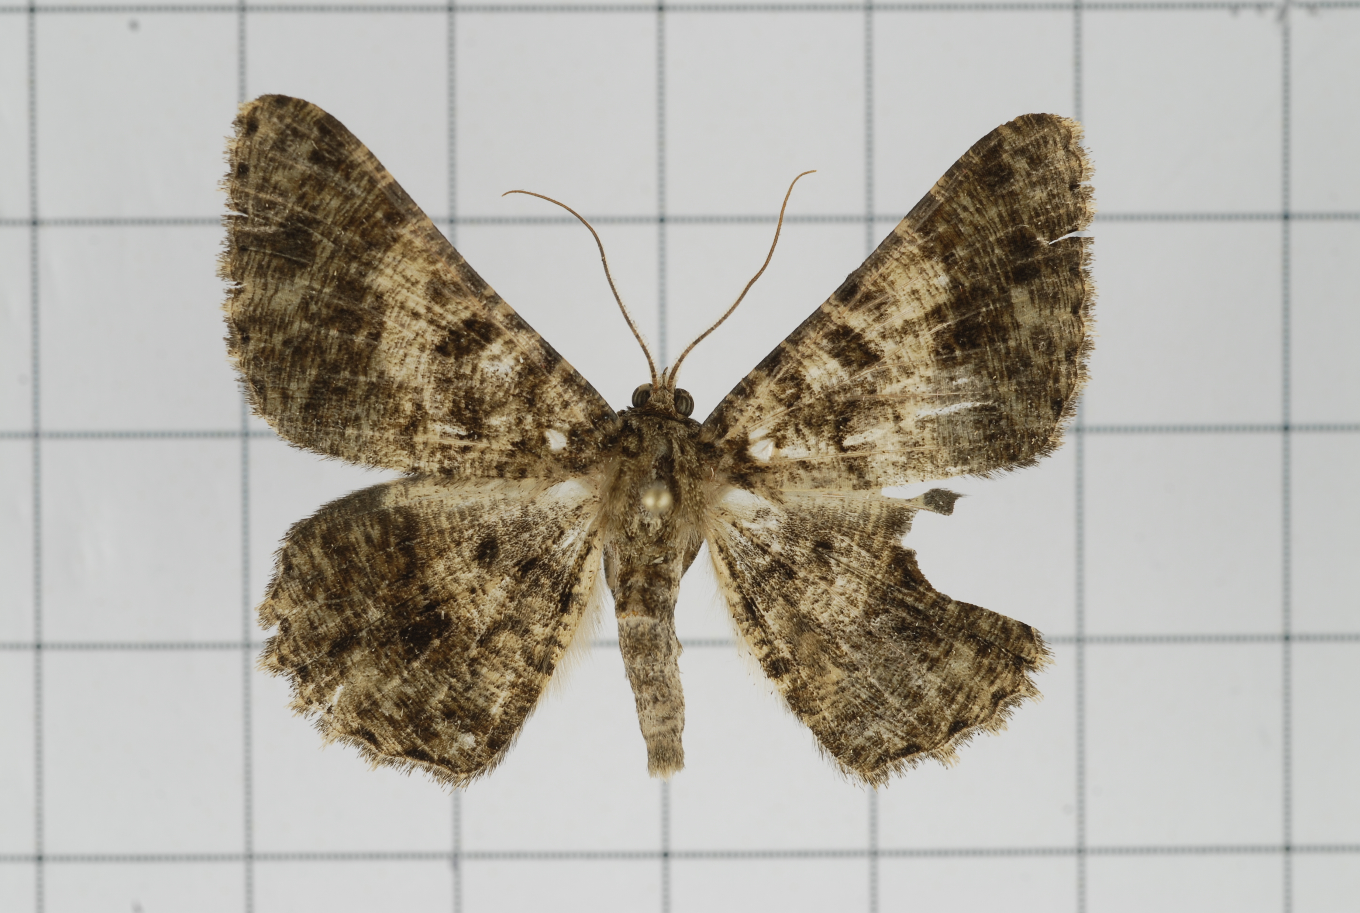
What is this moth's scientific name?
Racotis boarmiaria
